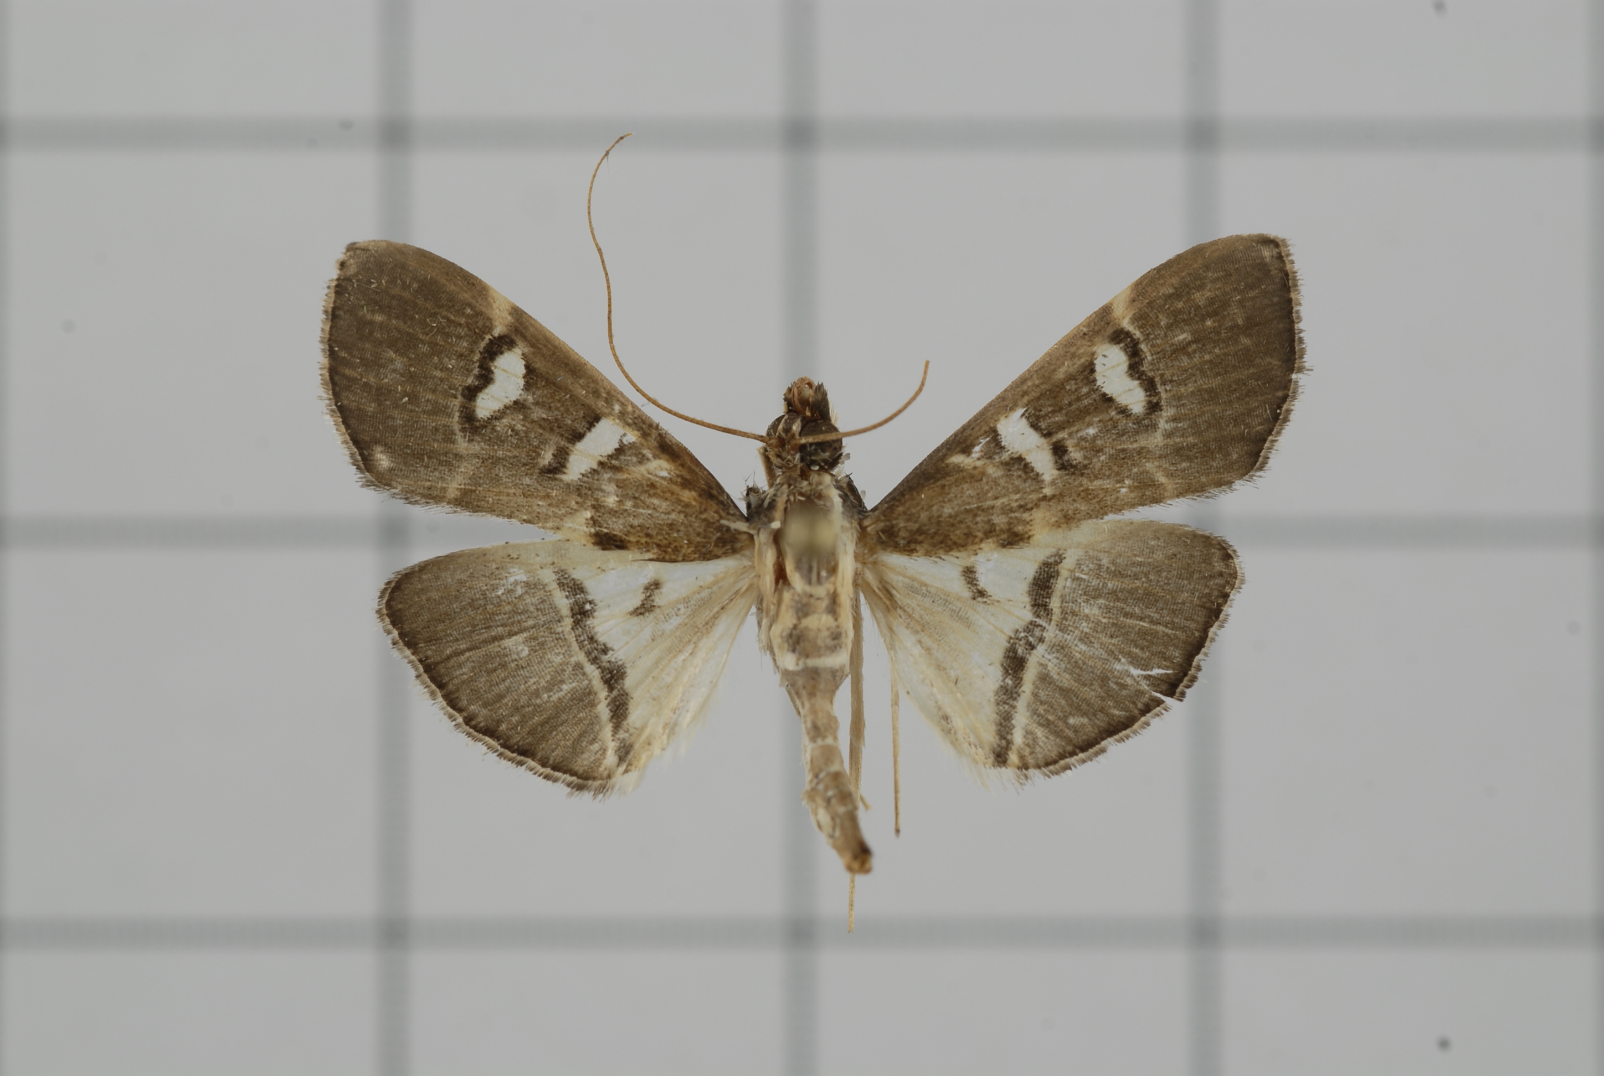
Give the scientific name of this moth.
Glyphodes crithealis
